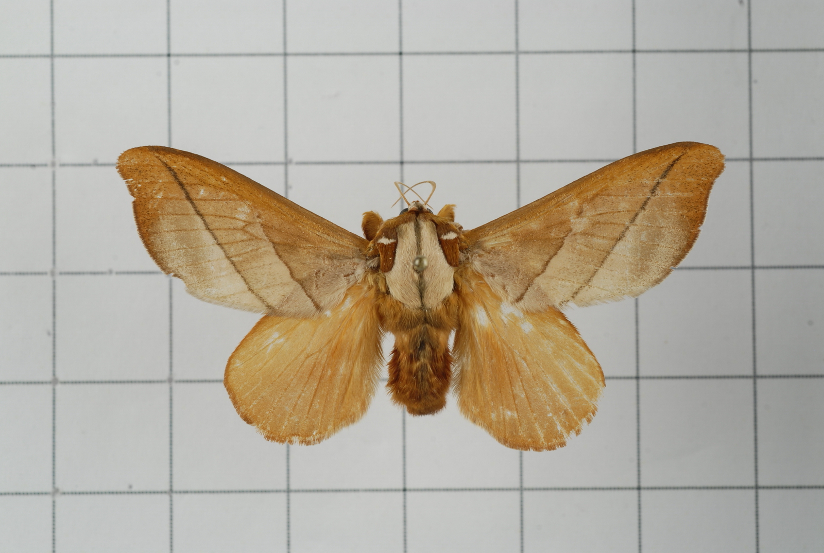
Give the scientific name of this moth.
Mahanta kawadai
